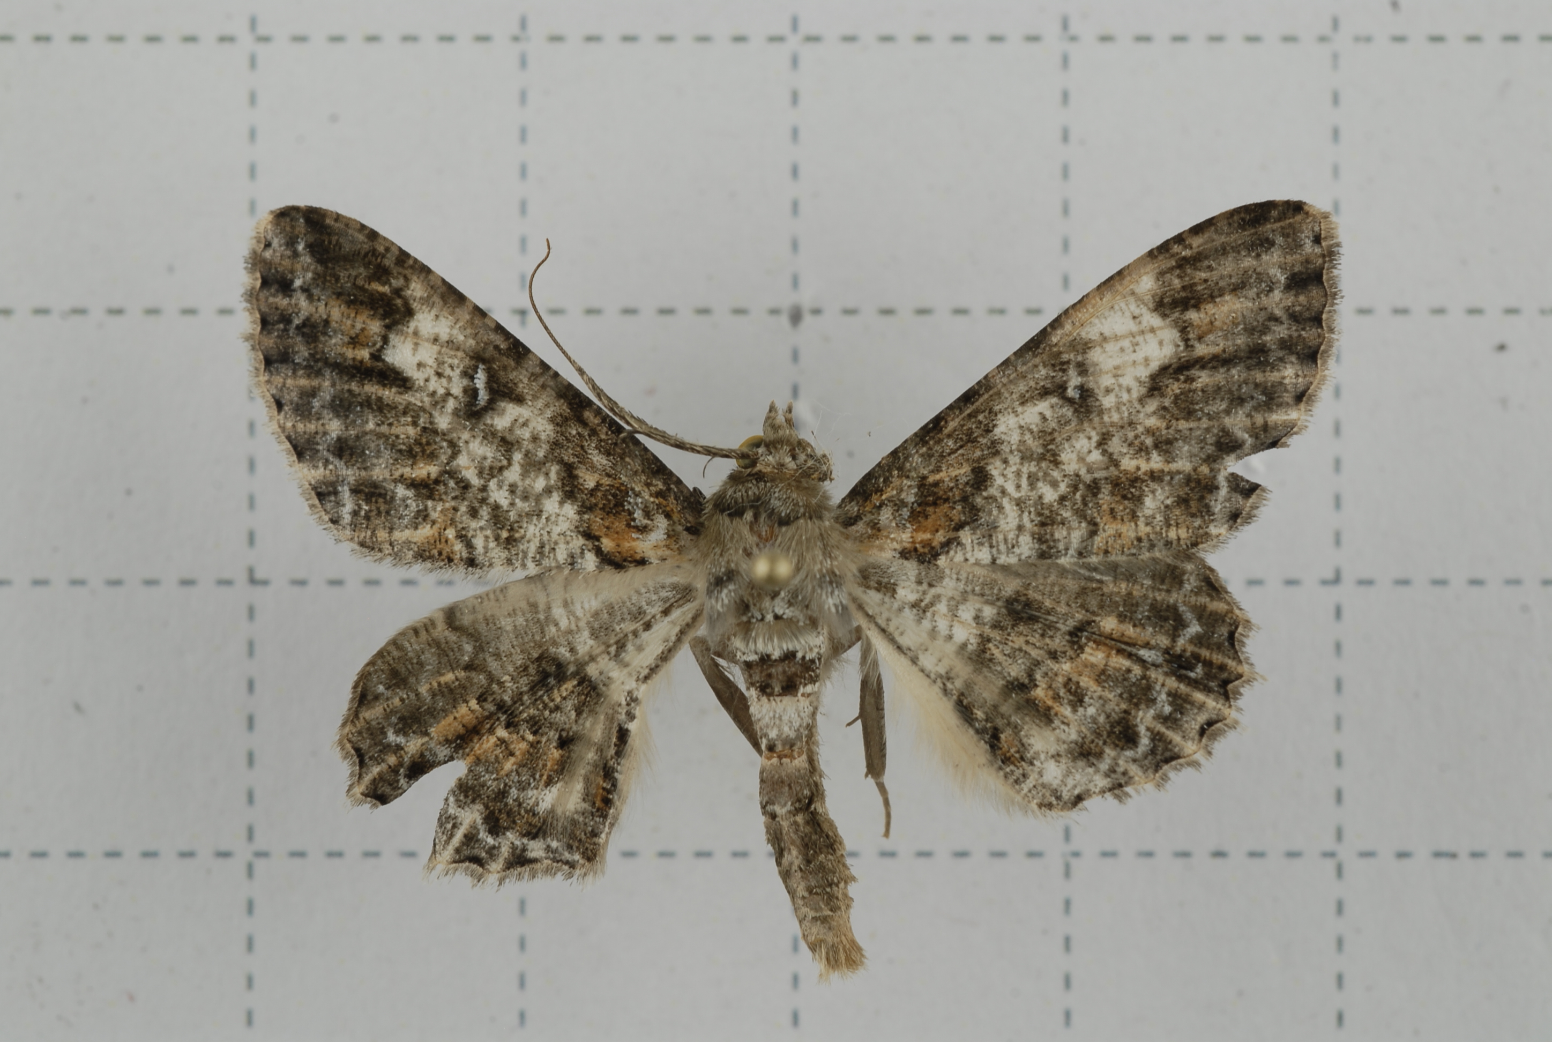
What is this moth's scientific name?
Cleora fraterna
